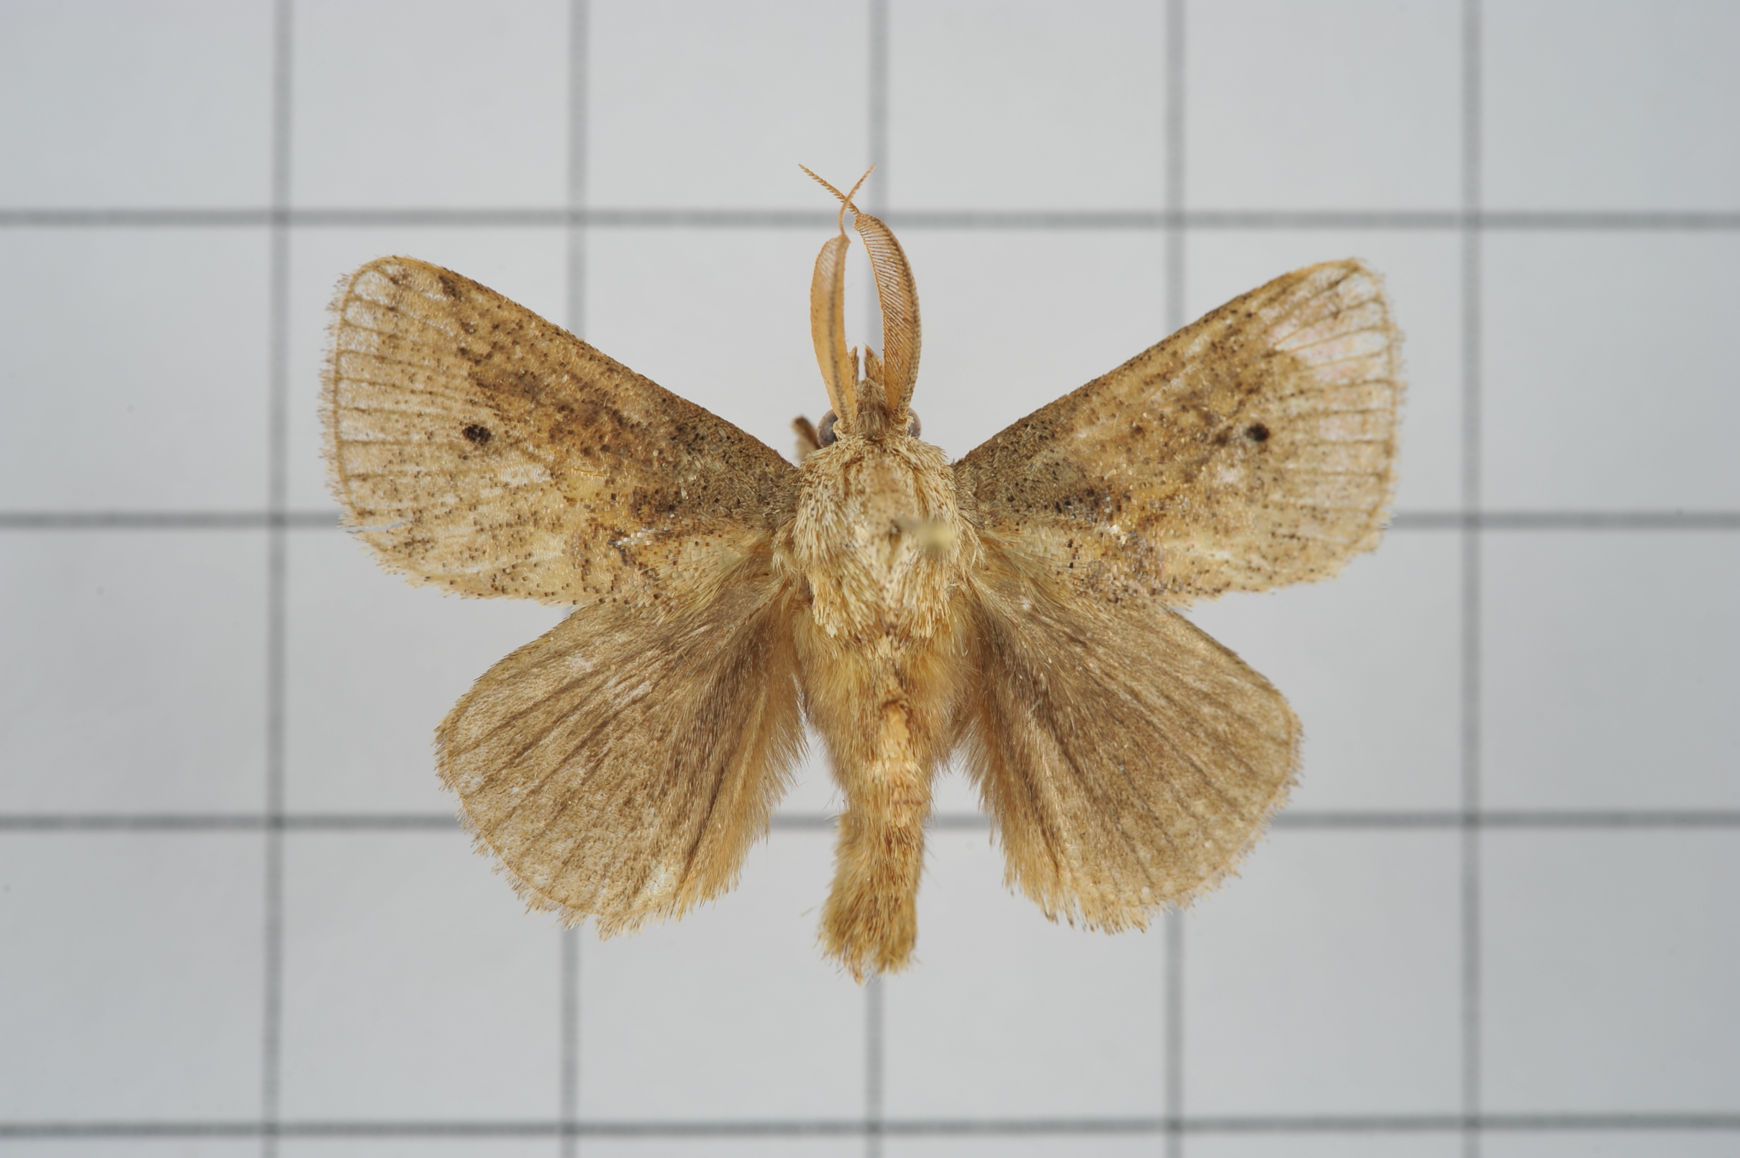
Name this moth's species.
Susica sinensis
